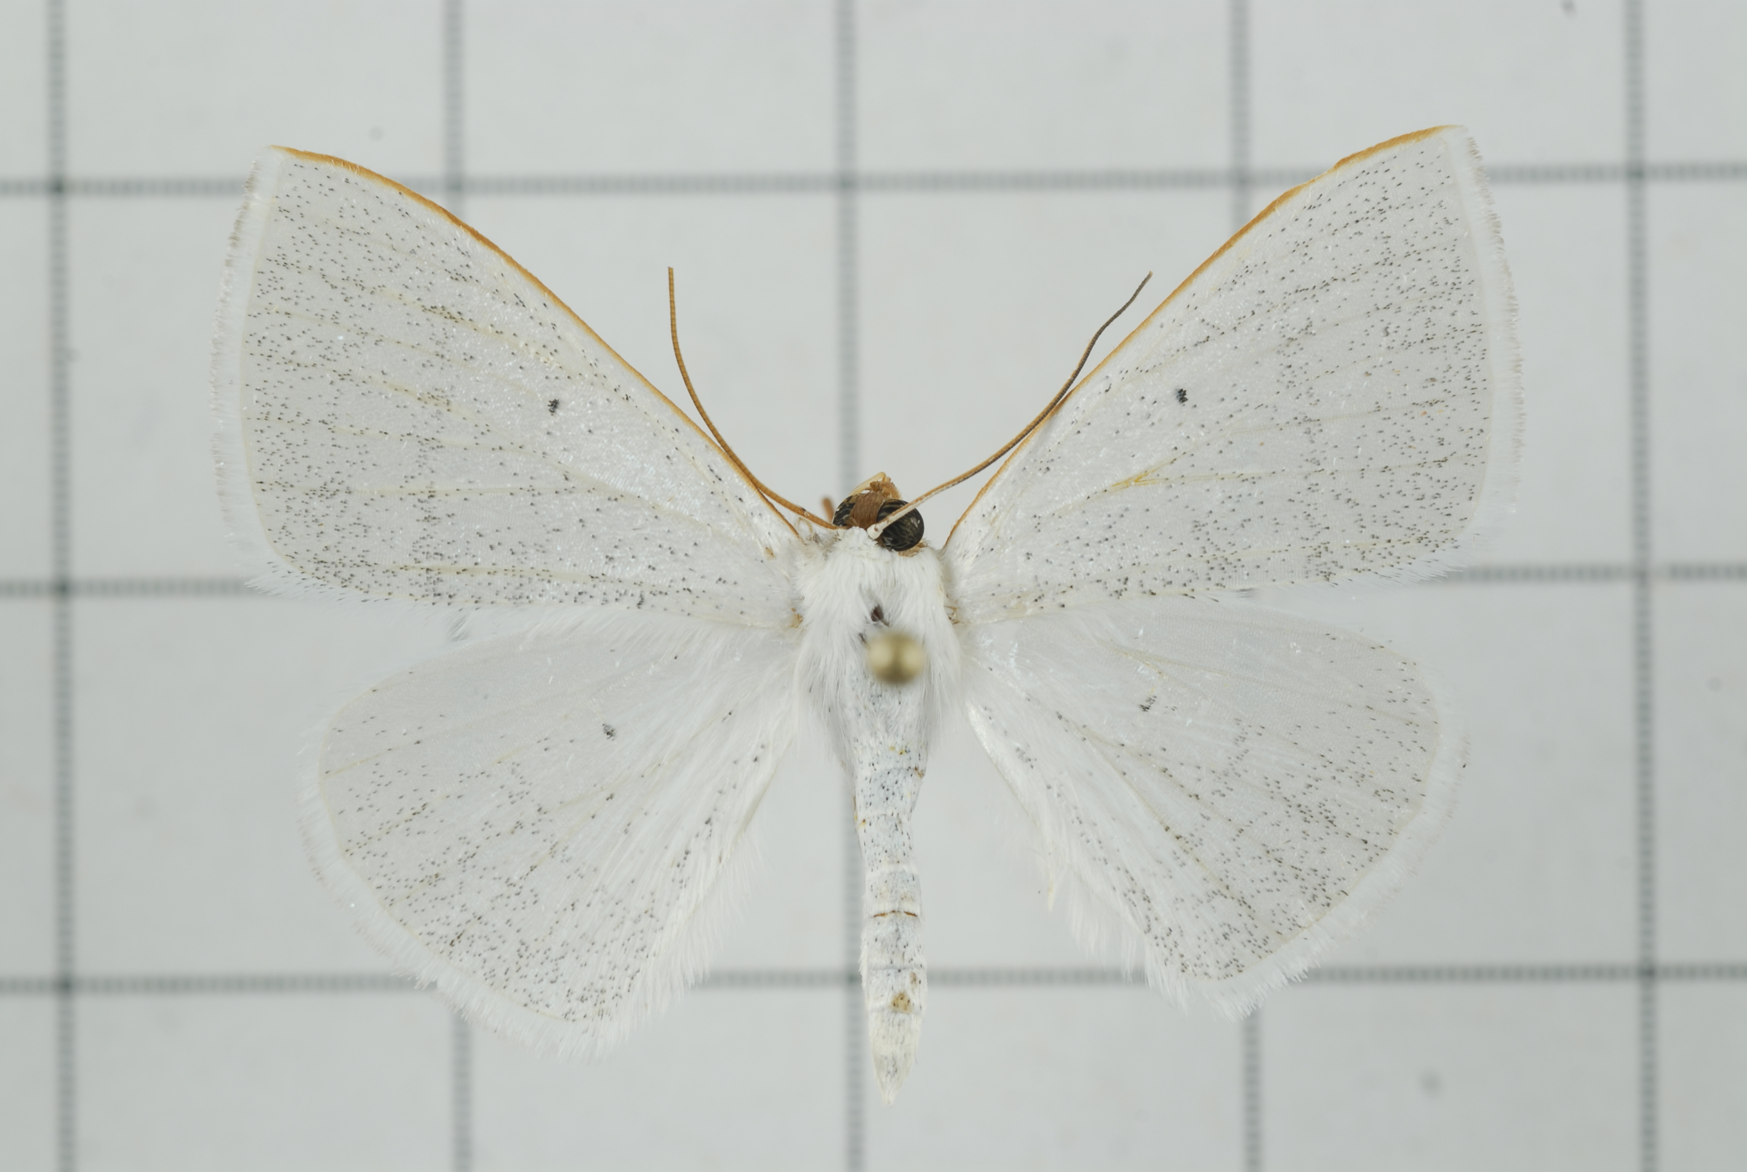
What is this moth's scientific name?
Lomographa anoxys
